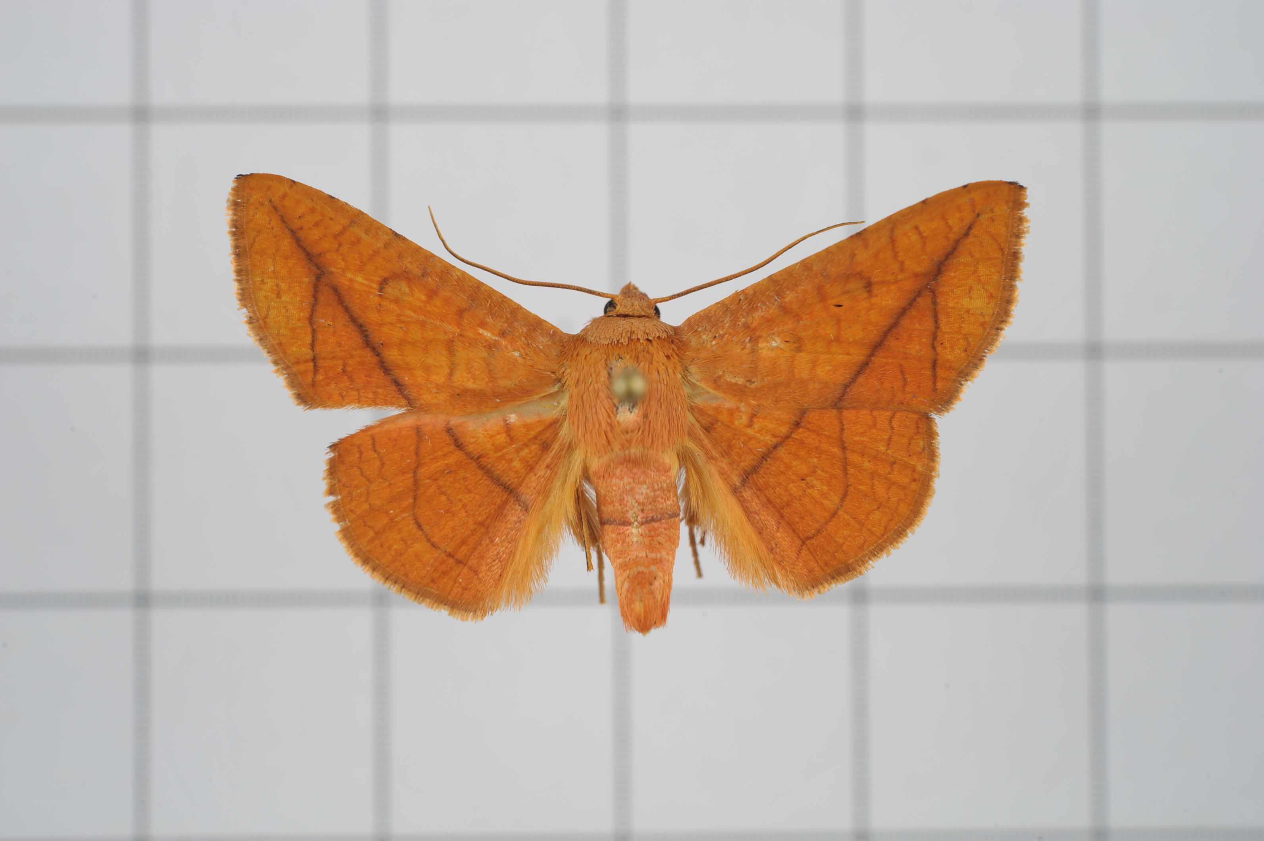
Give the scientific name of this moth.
Sonagara strigipennis
